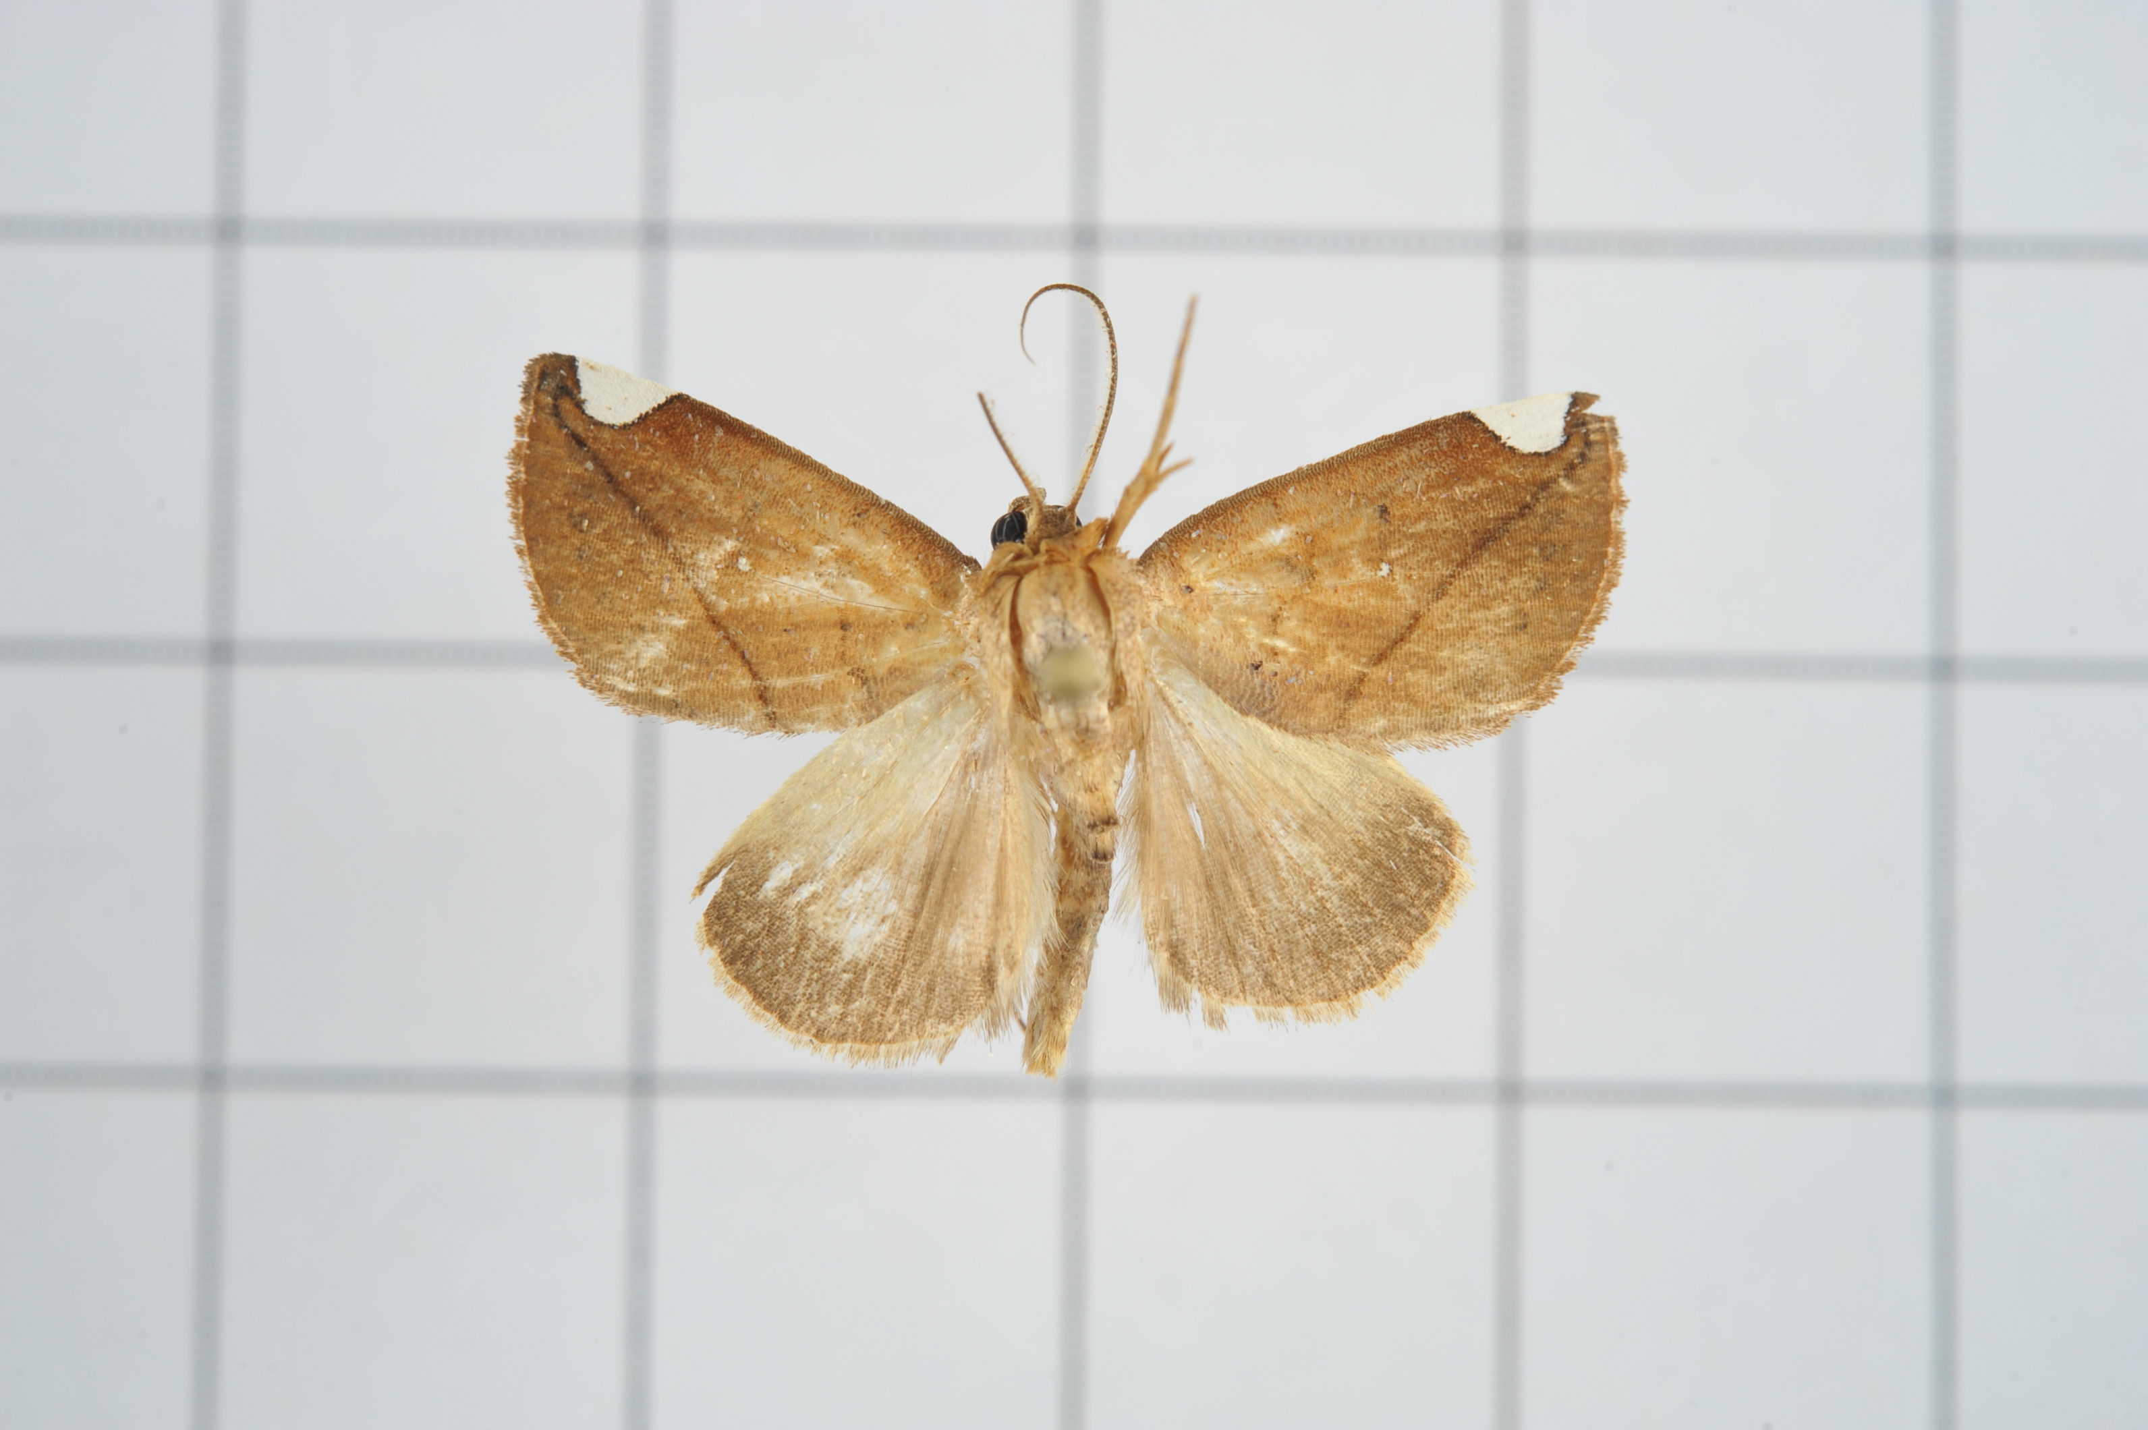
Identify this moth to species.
Negeta contrariata
